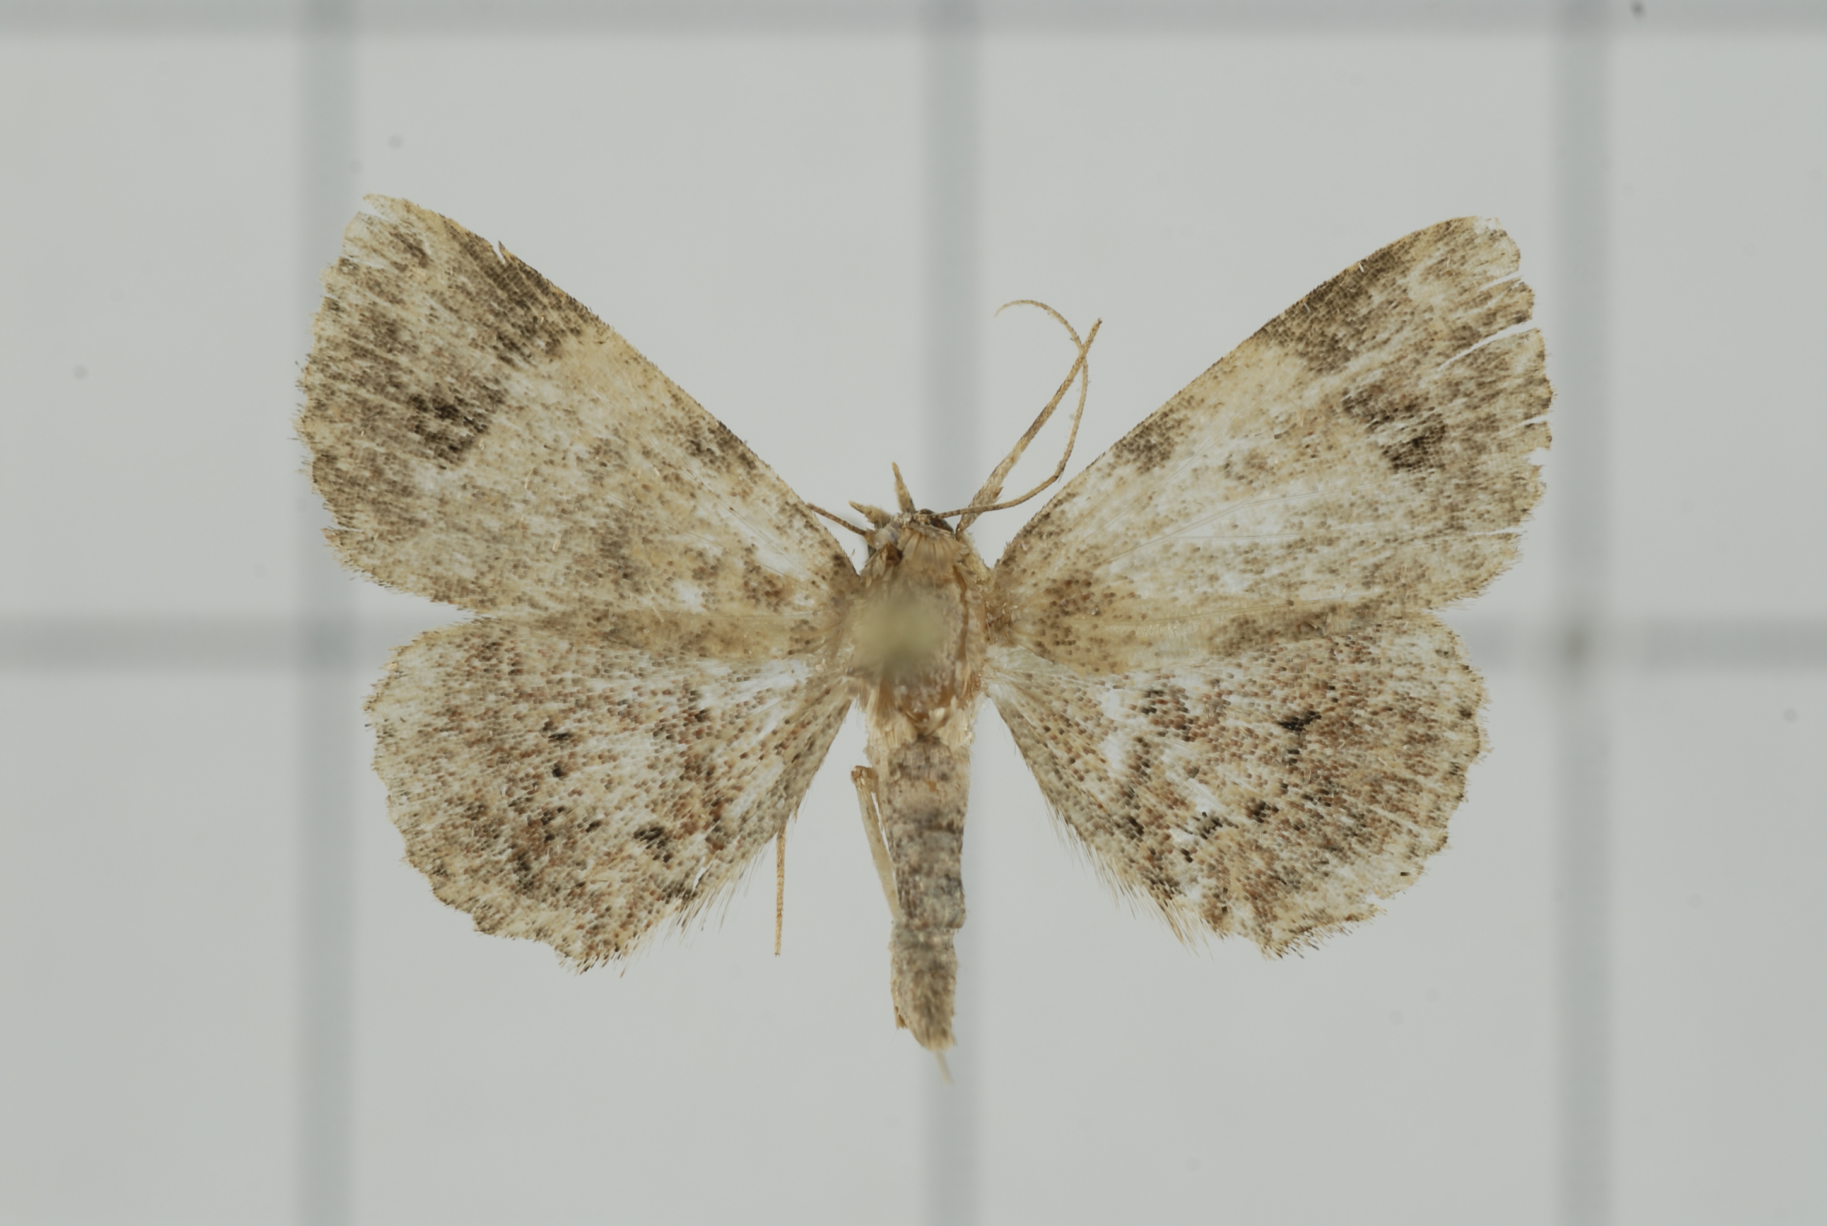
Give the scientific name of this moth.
Panilla dispila
